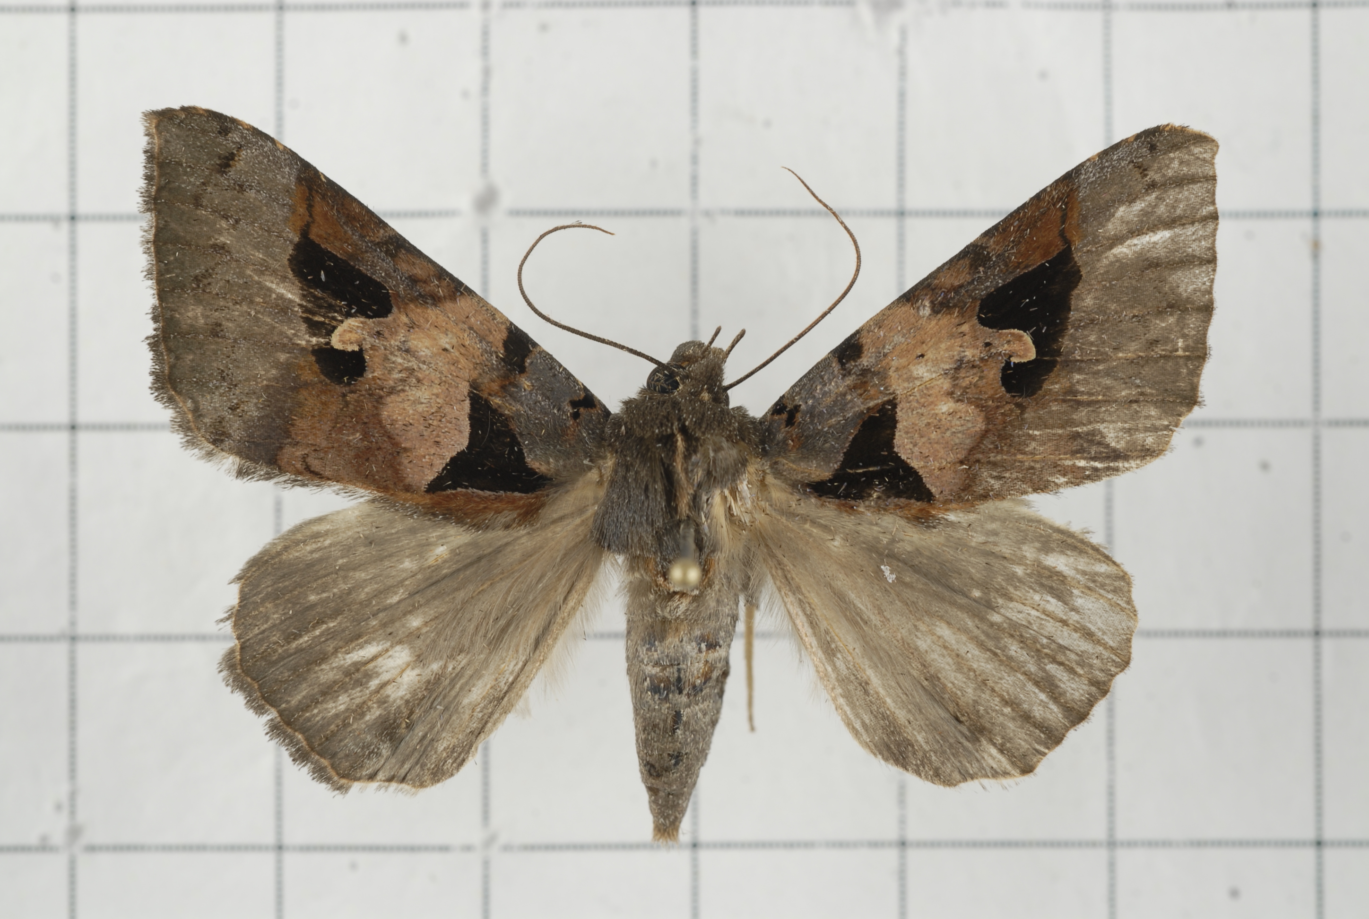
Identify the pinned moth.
Avatha chinensis
